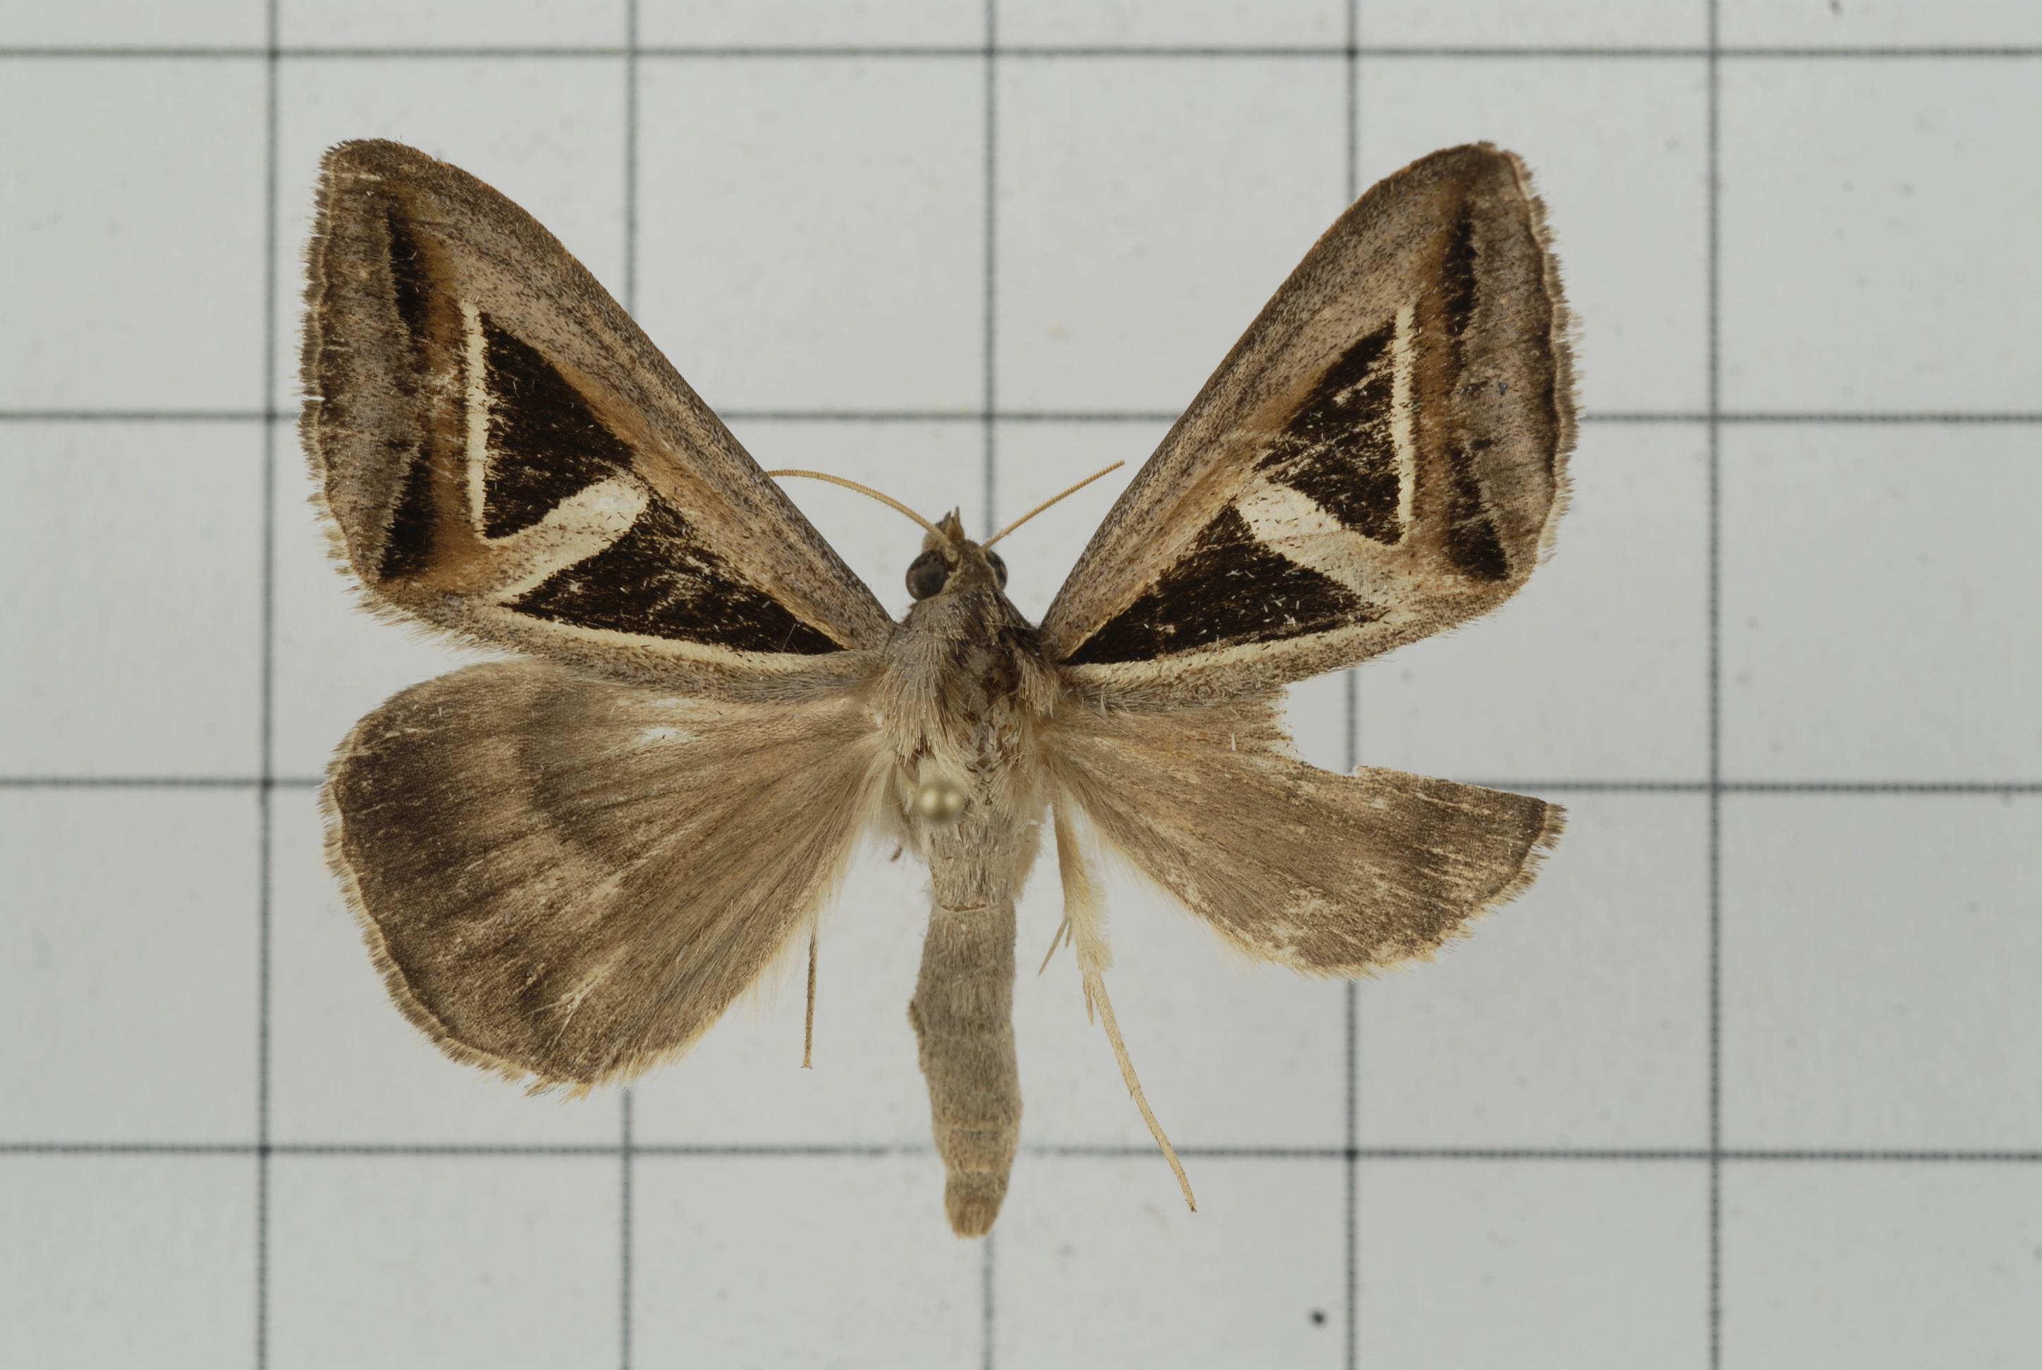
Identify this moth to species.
Trigonodes hyppasia
